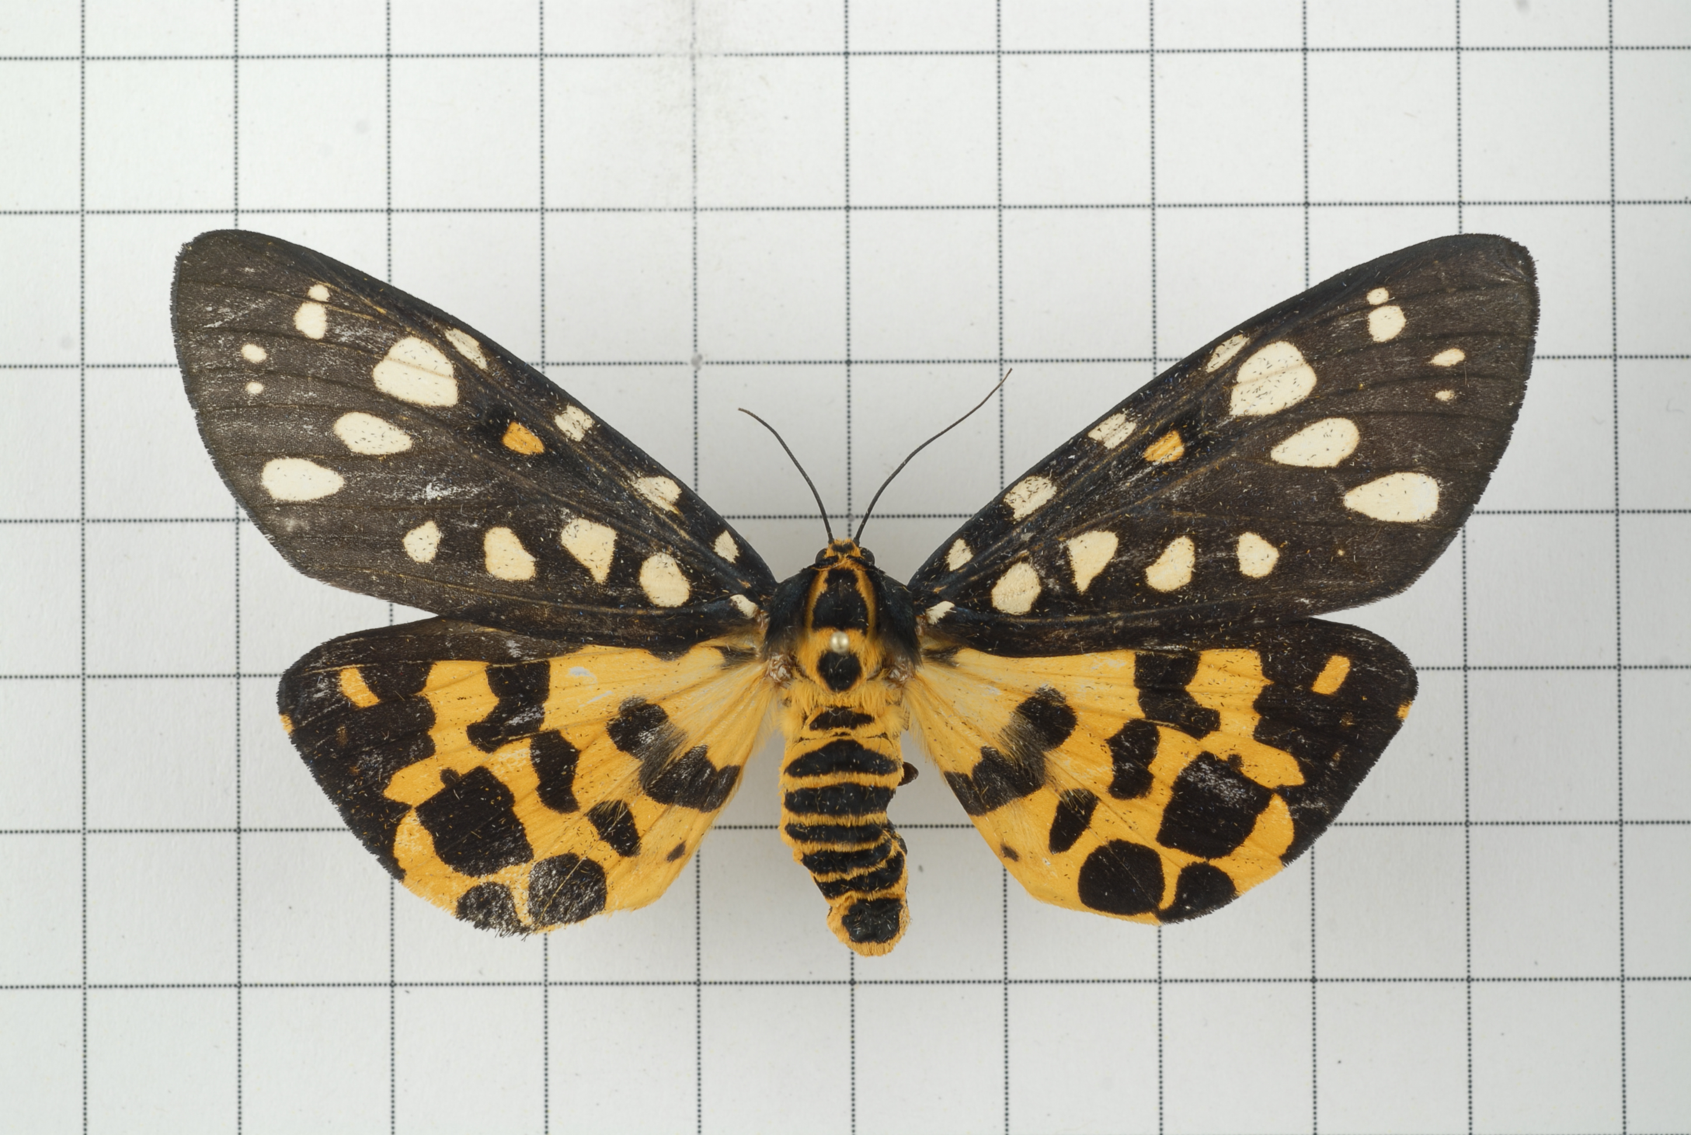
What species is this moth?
Aglaomorpha histrio formosana
